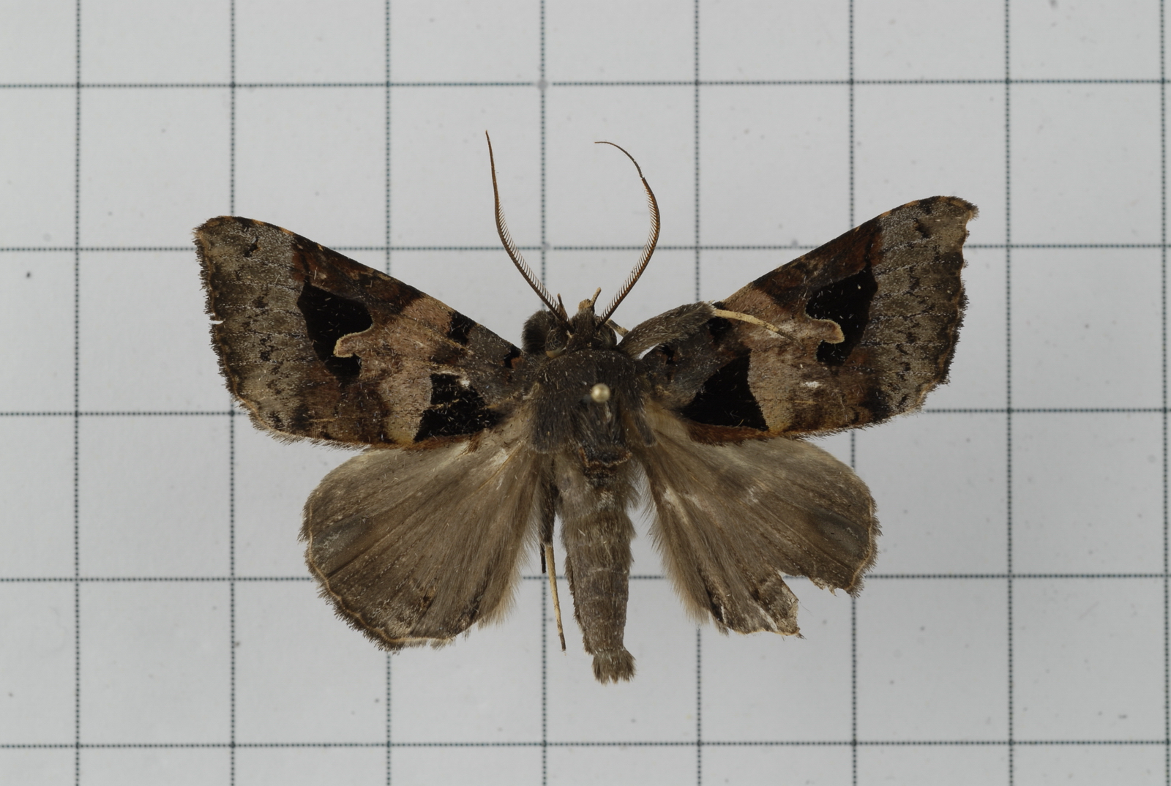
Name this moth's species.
Avatha chinensis
